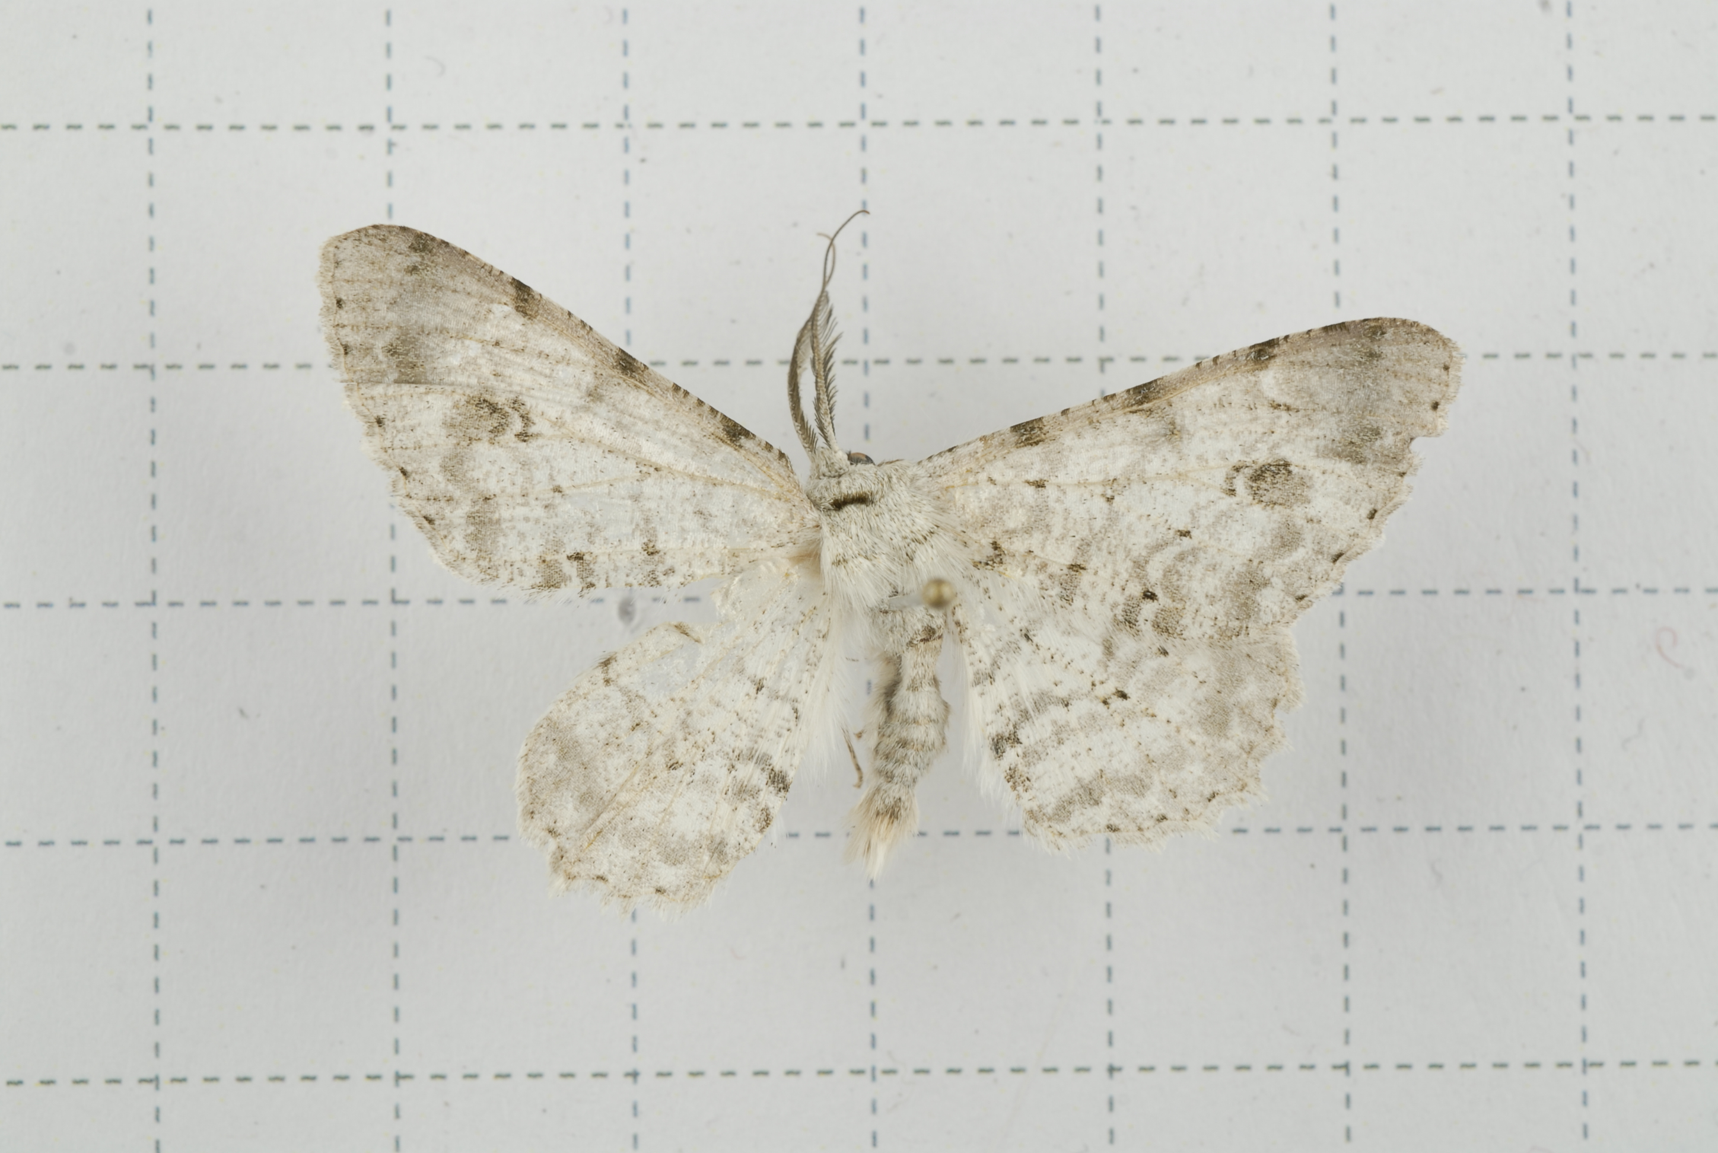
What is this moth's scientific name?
Lassaba parvalbidaria parvalbidaria
